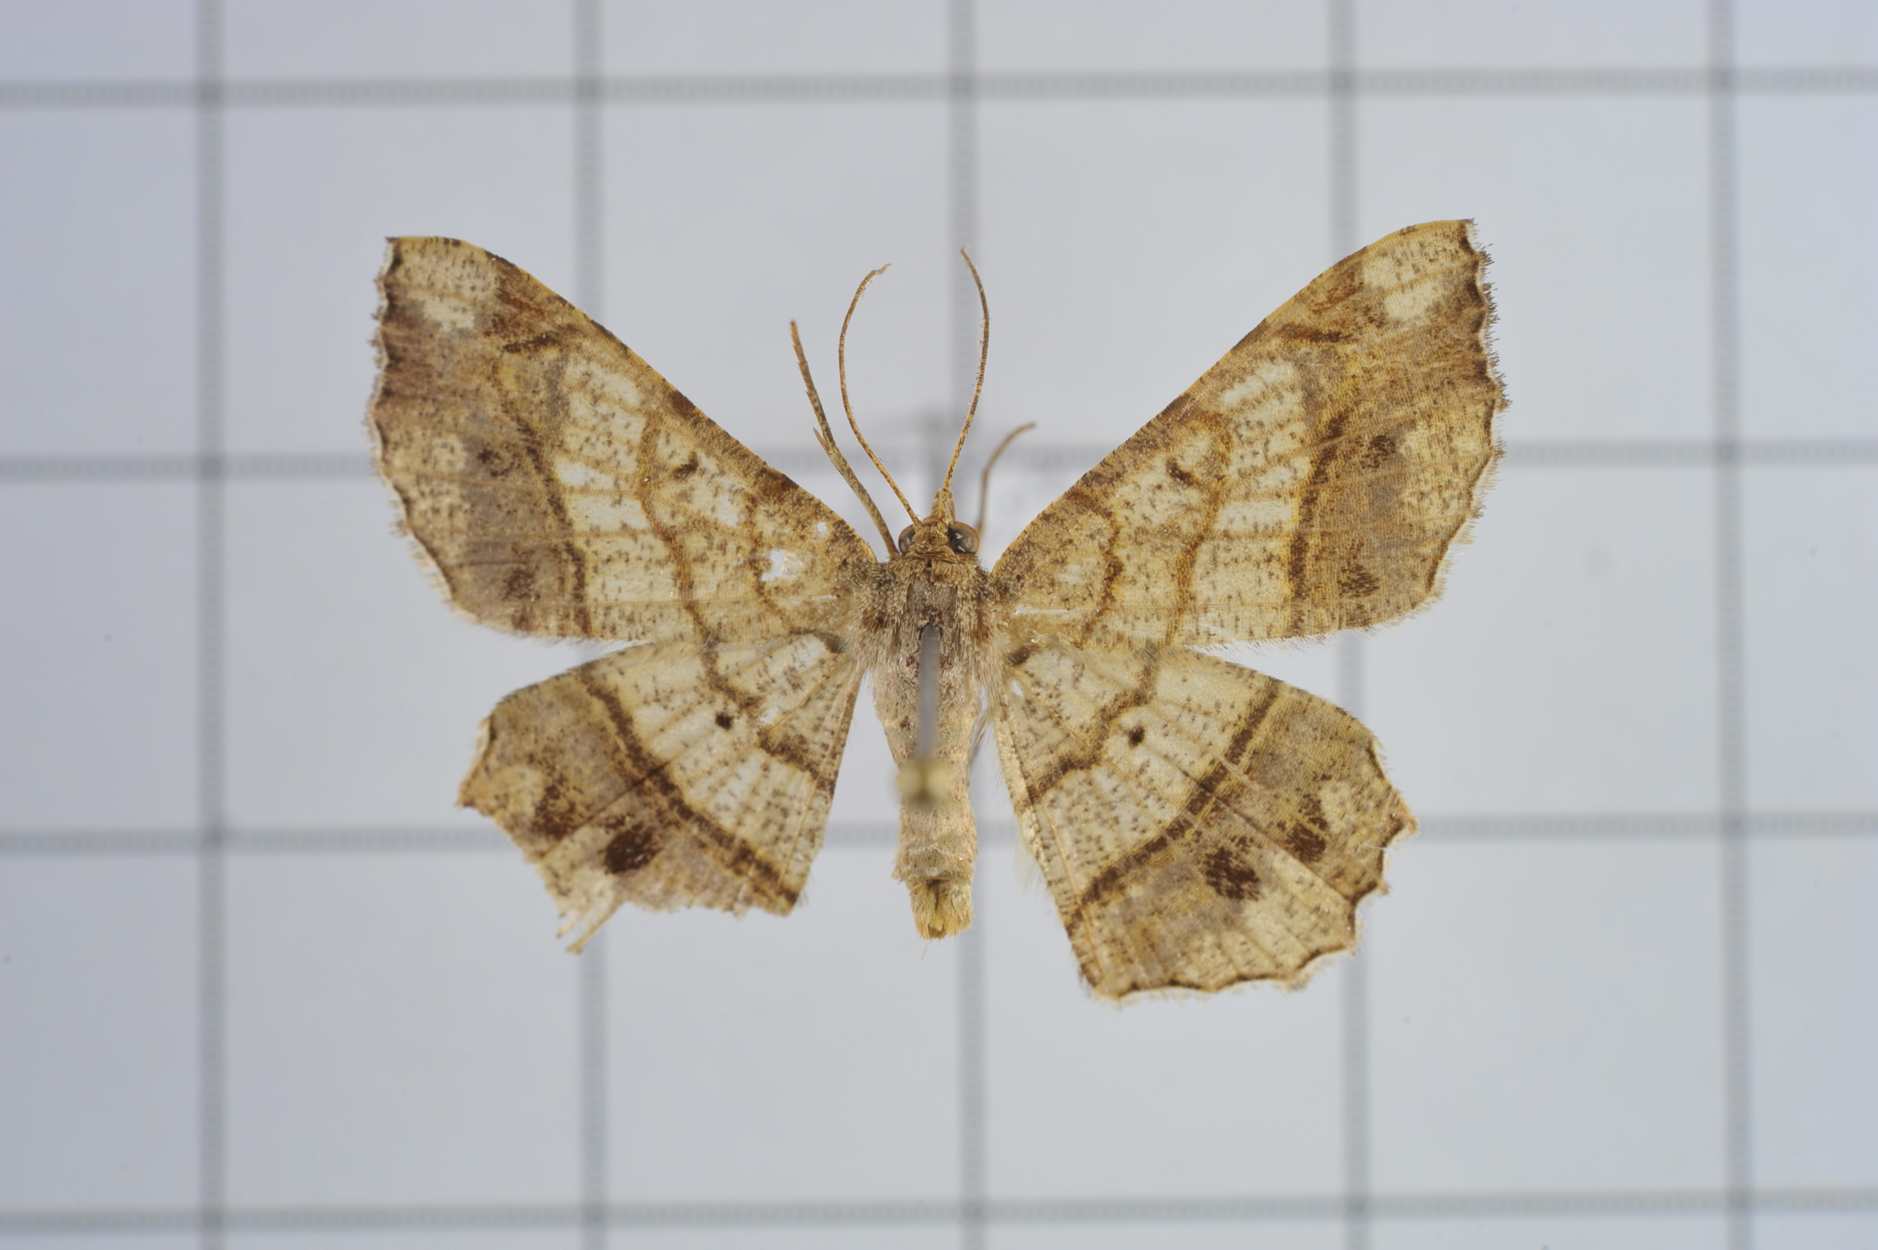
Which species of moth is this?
Chiasmia intermediaria
